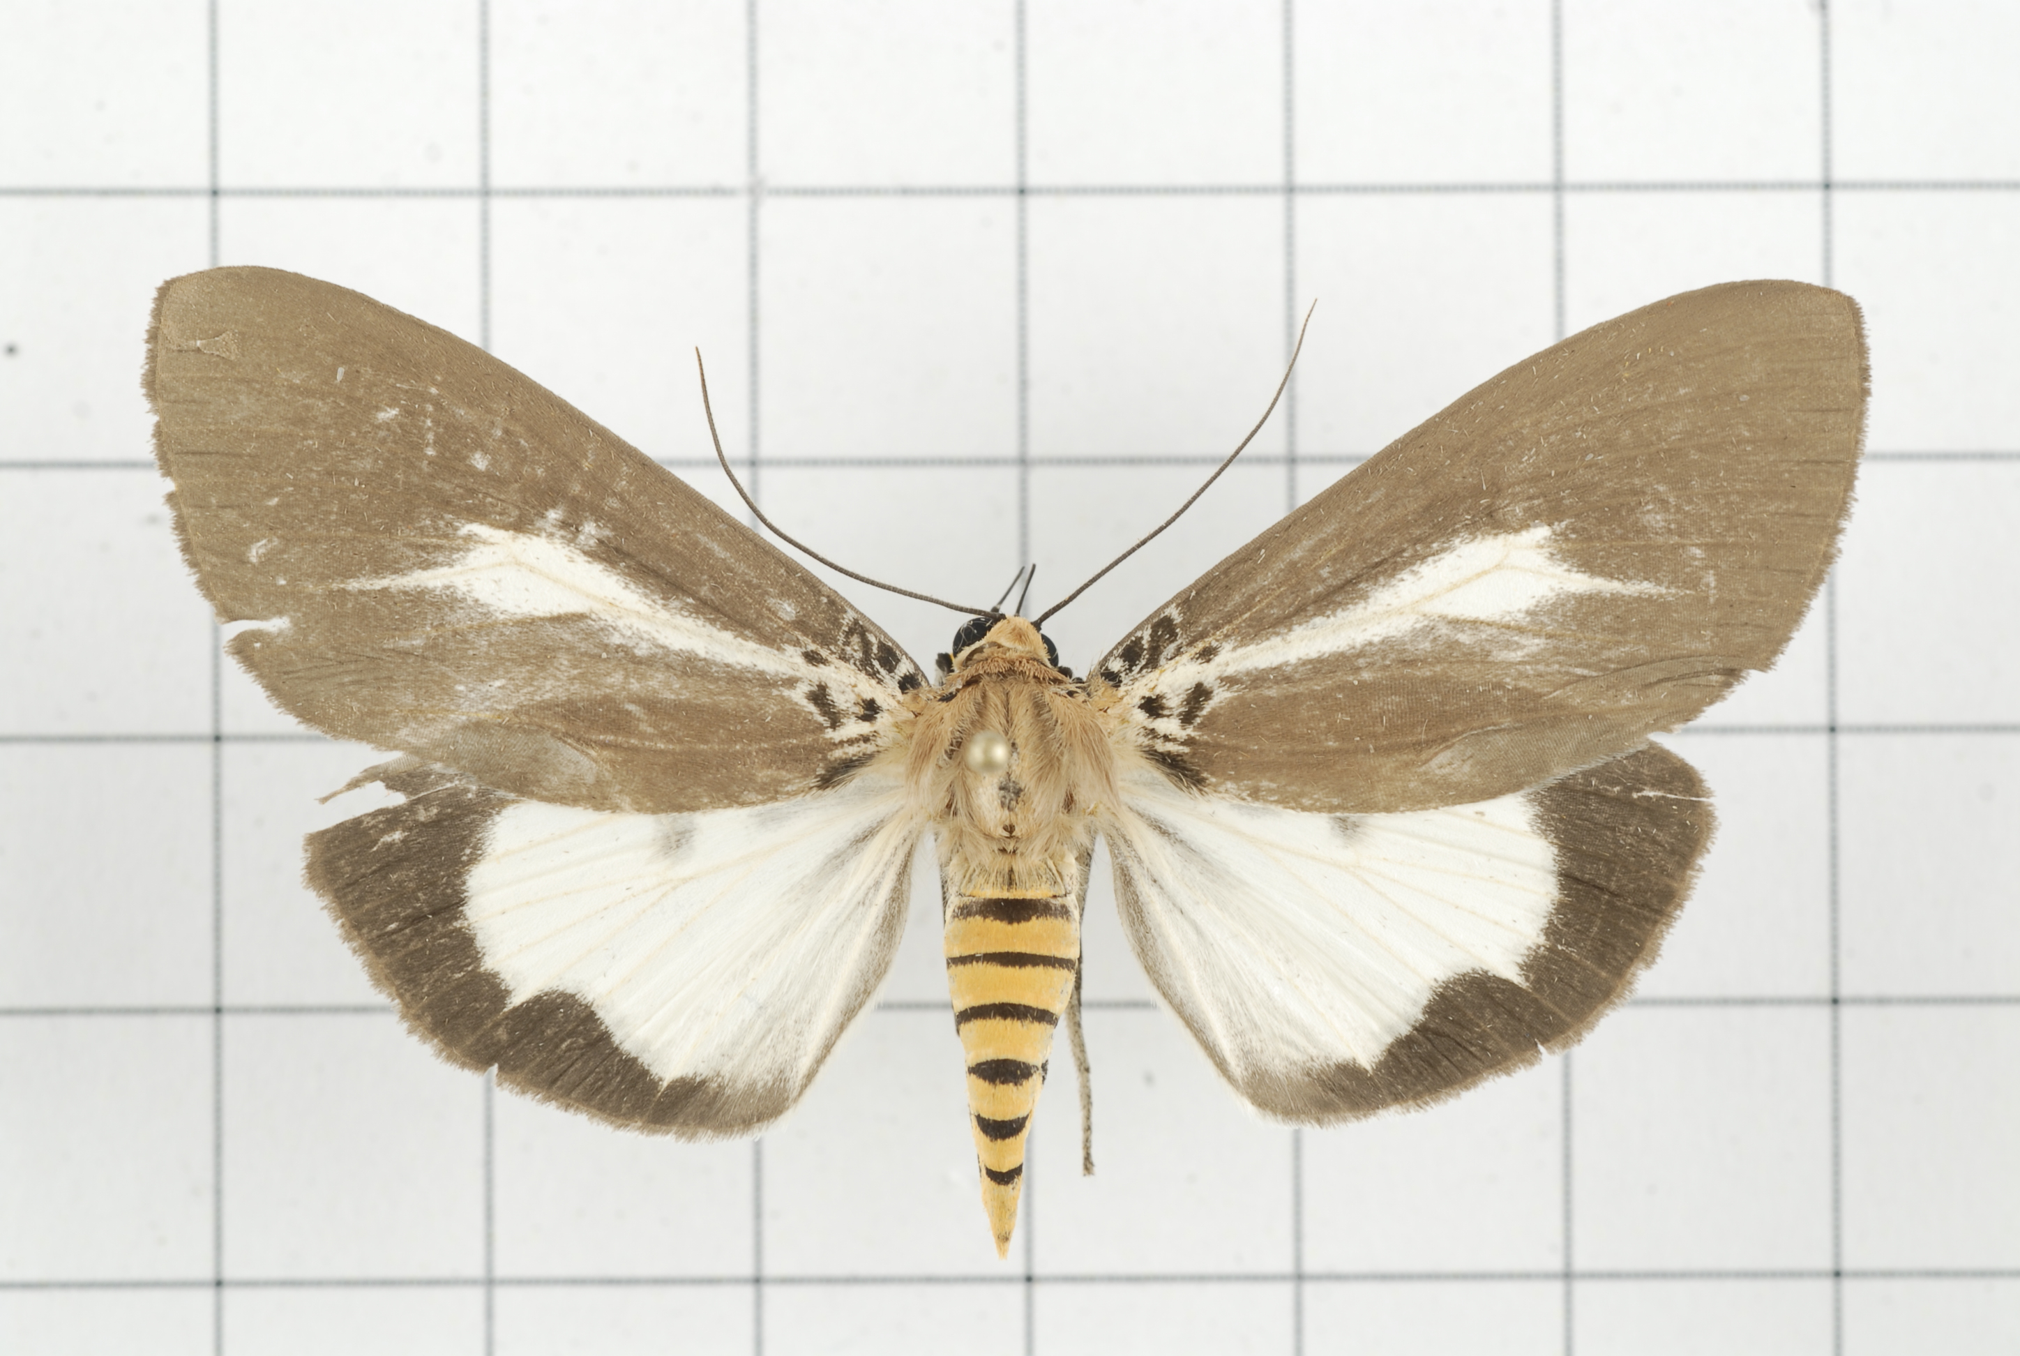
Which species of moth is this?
Asota heliconia zebrina
